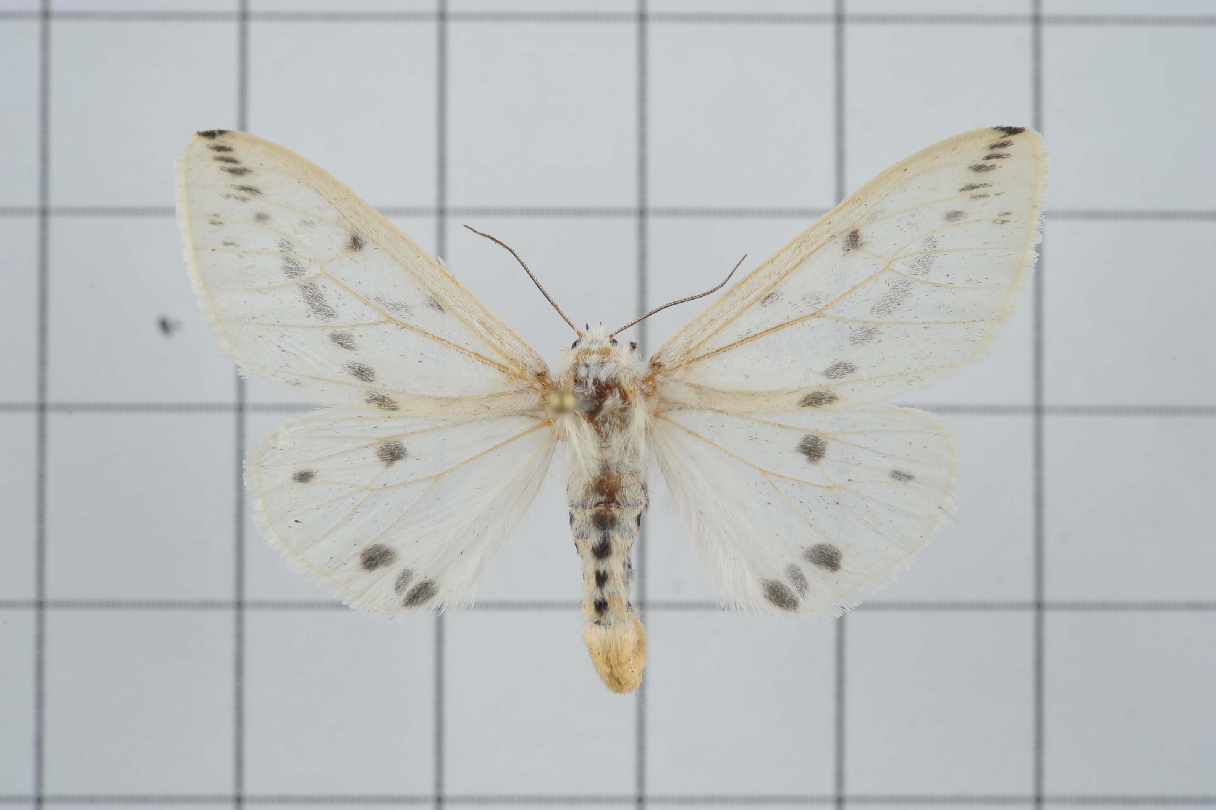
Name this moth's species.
Lemyra fallaciosa
